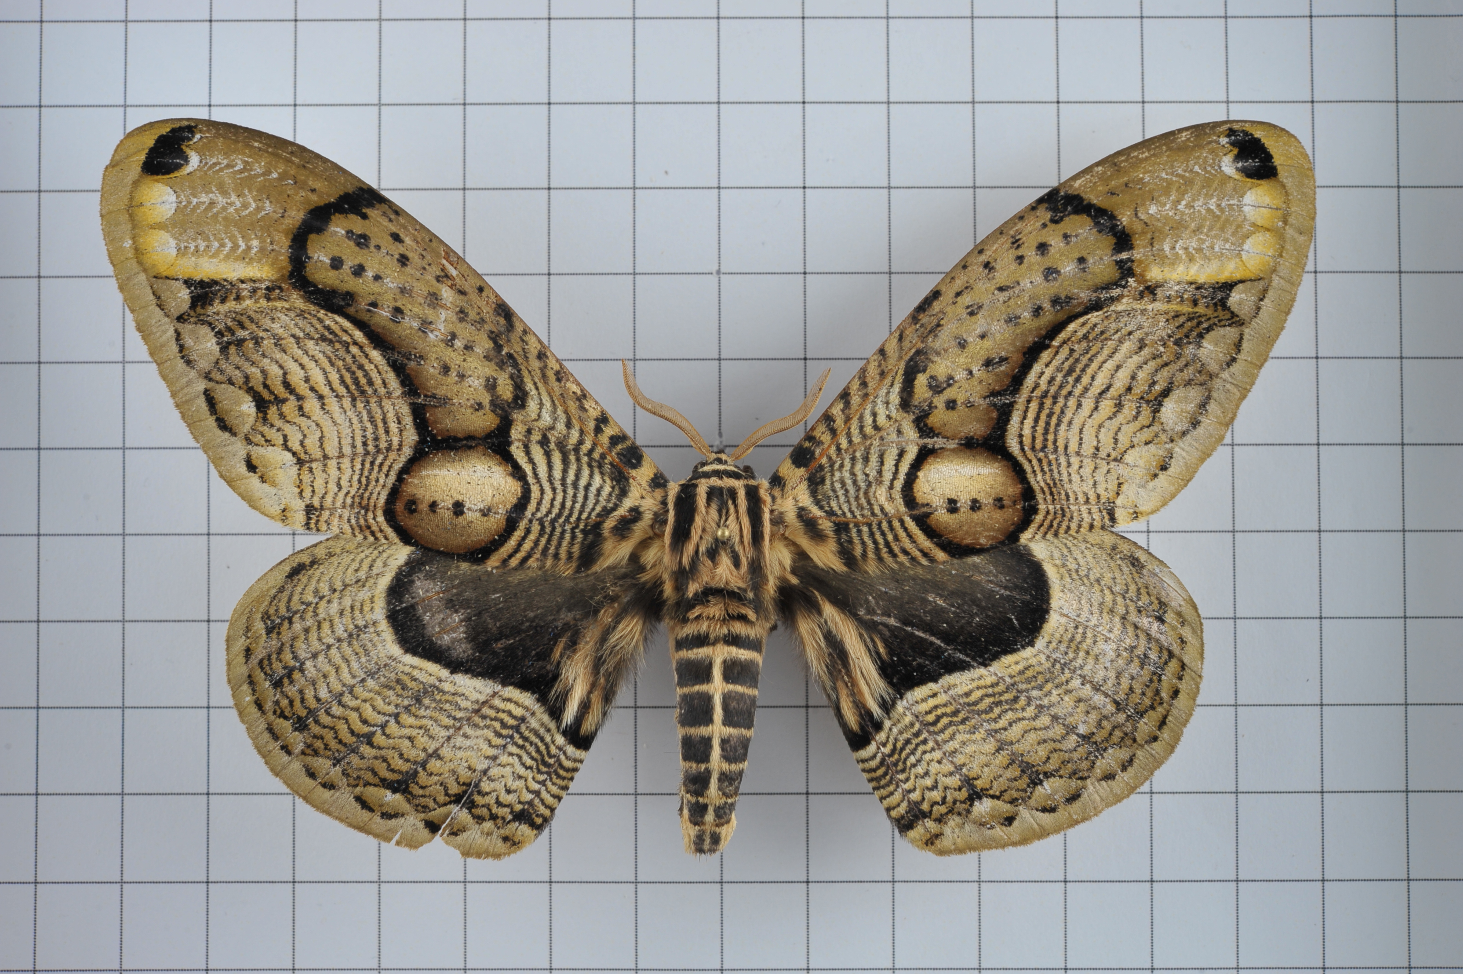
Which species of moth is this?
Brahmaea wallichii insulata
